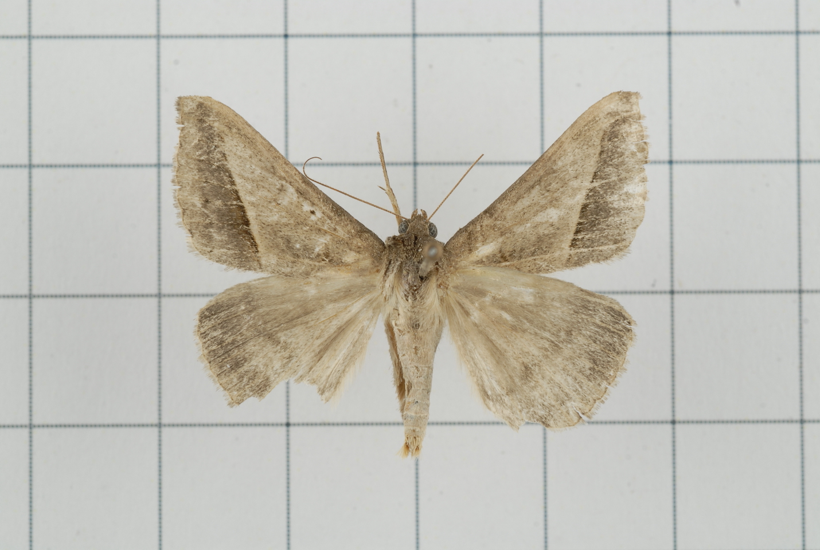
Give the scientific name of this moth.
Mocis frugalis
